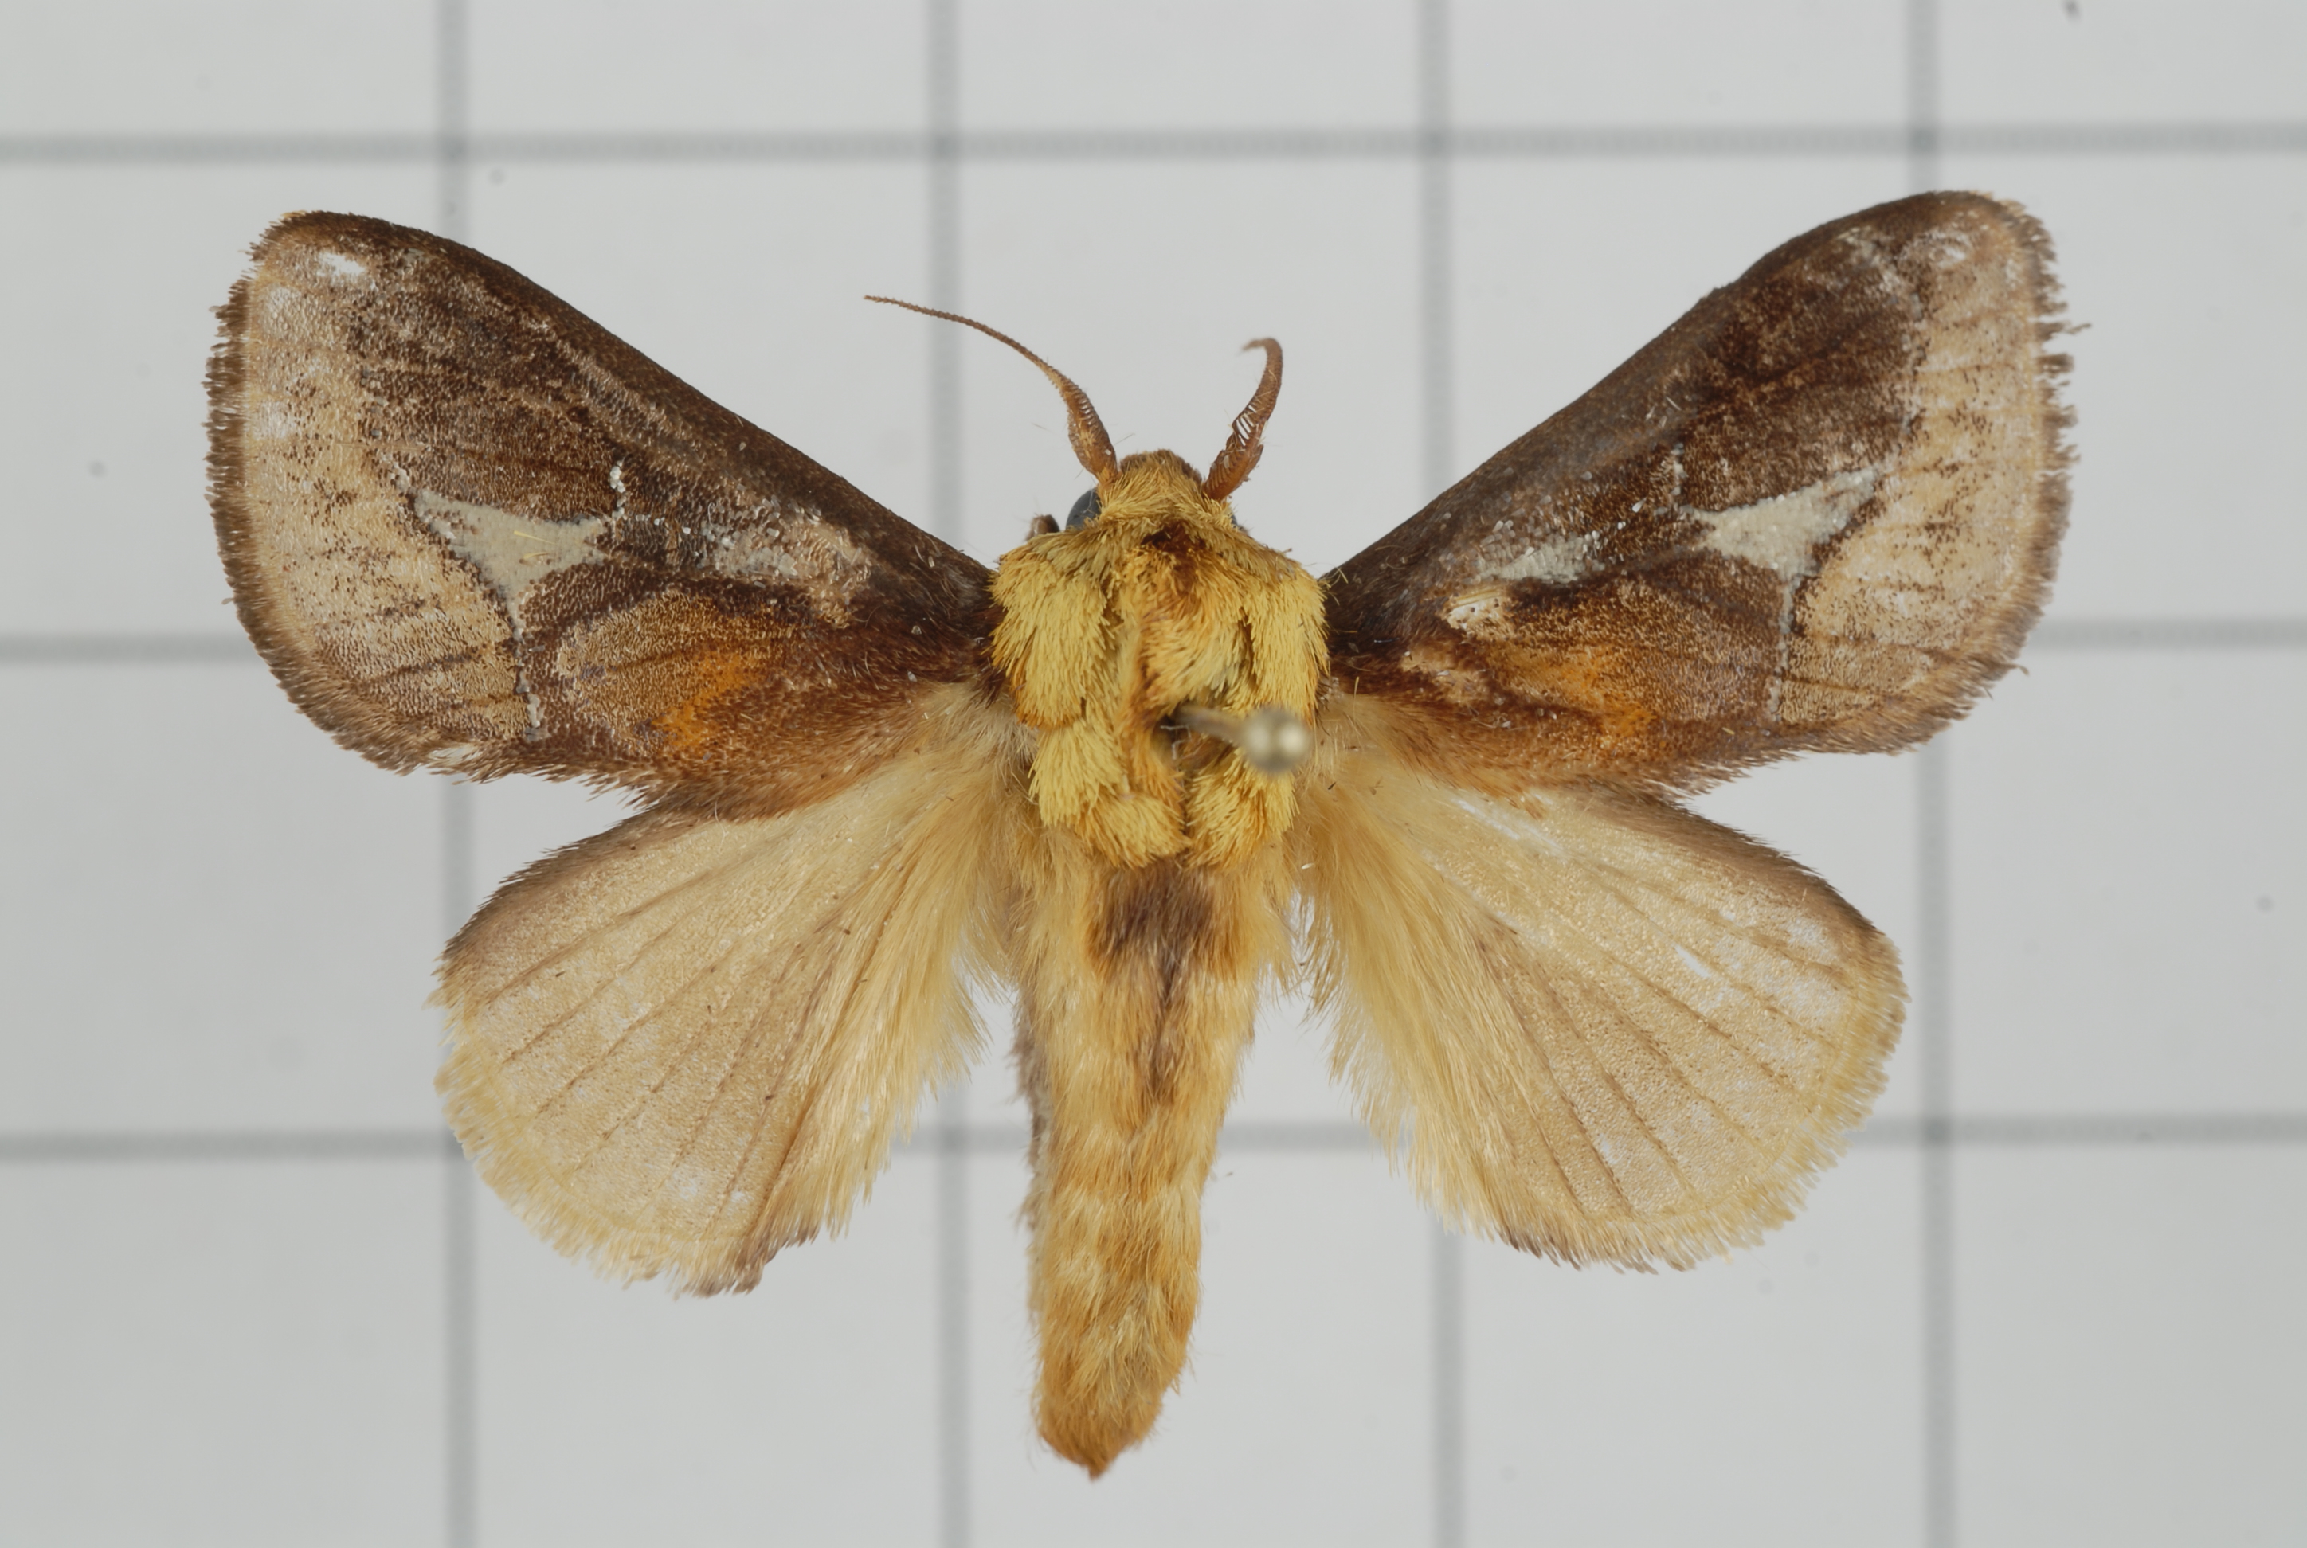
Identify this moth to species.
Miresa fulgida
